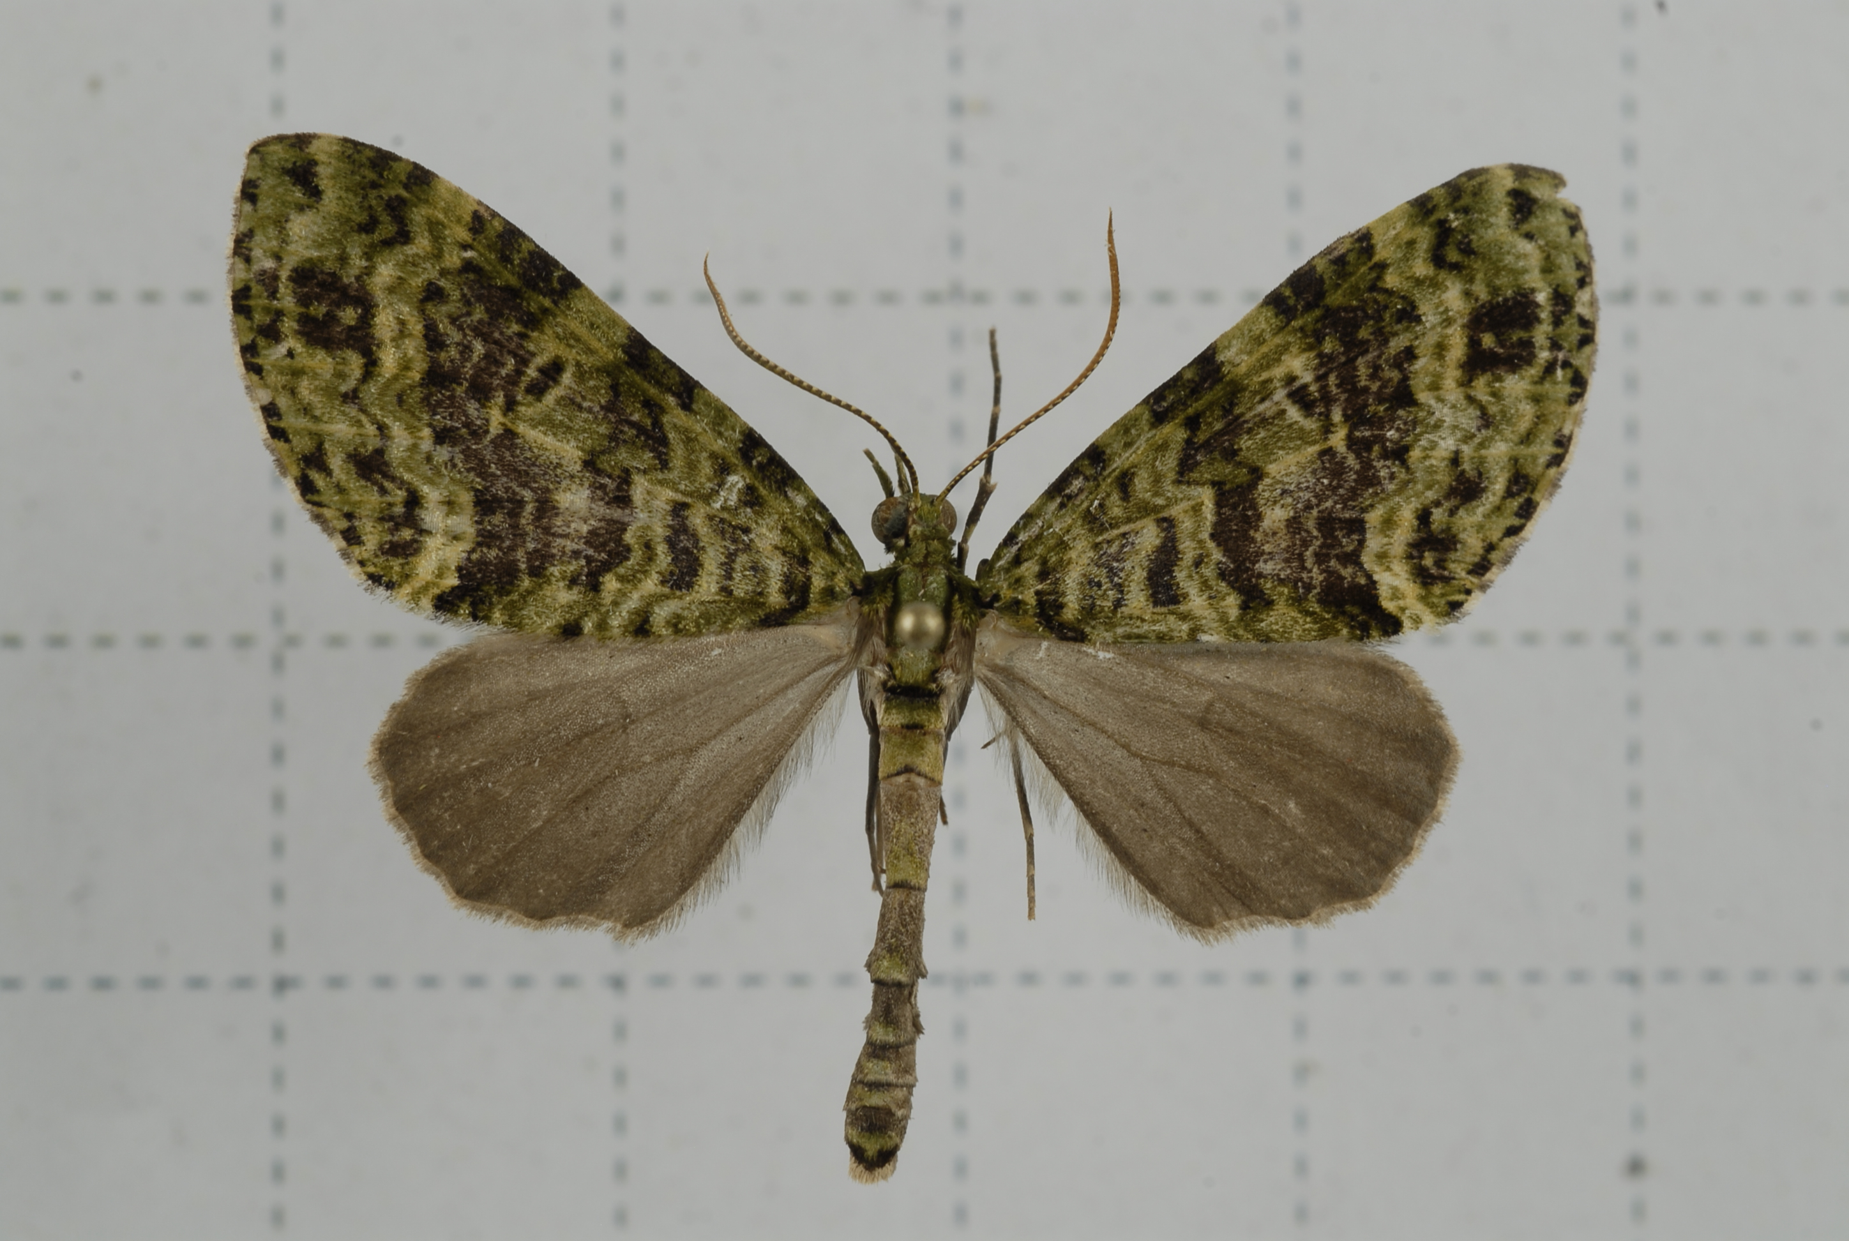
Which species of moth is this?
Hypocometa clauda
